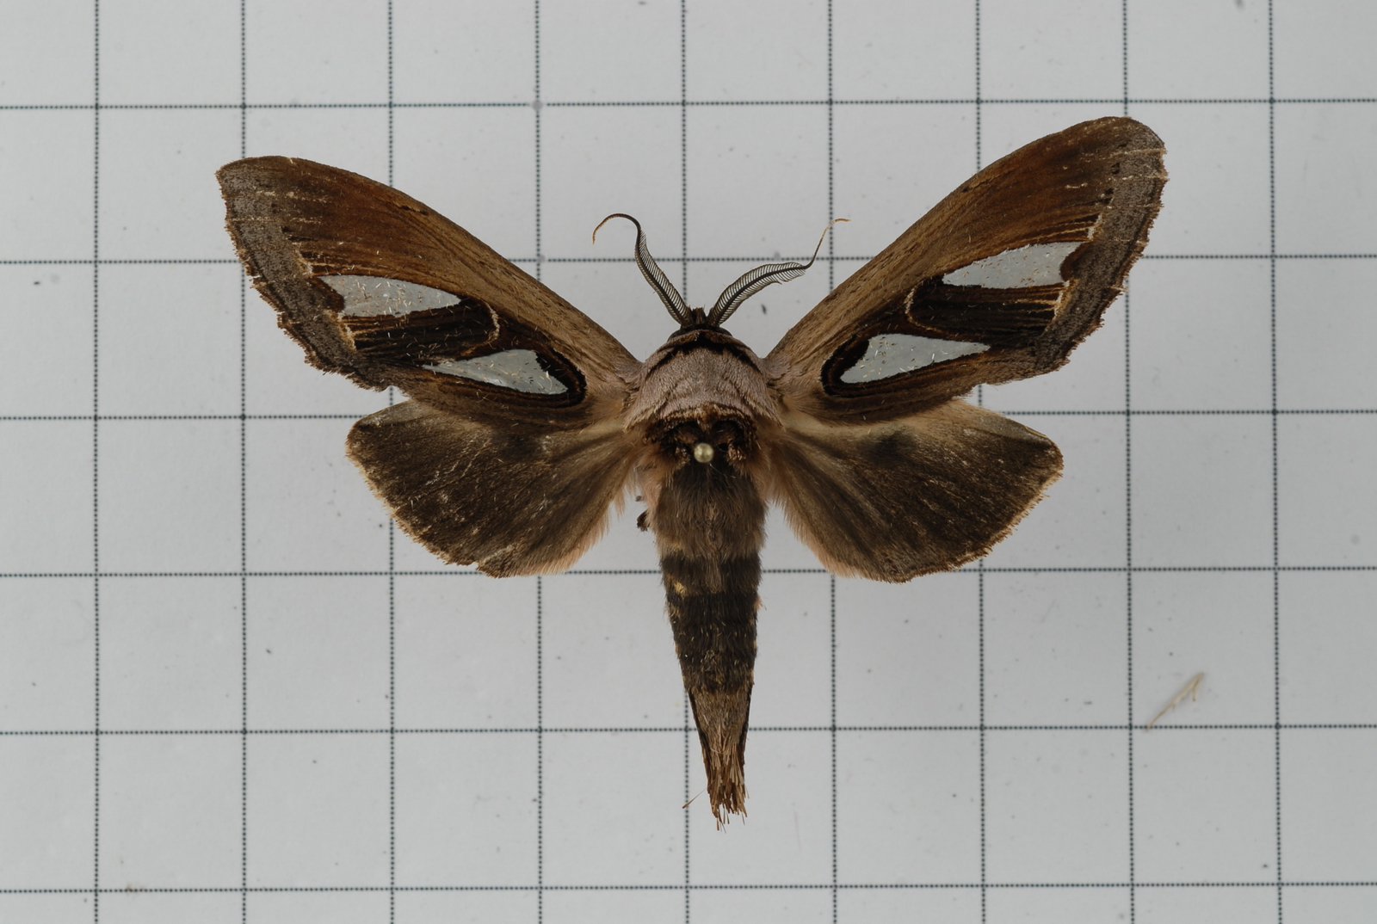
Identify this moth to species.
Tarsolepis japonica
